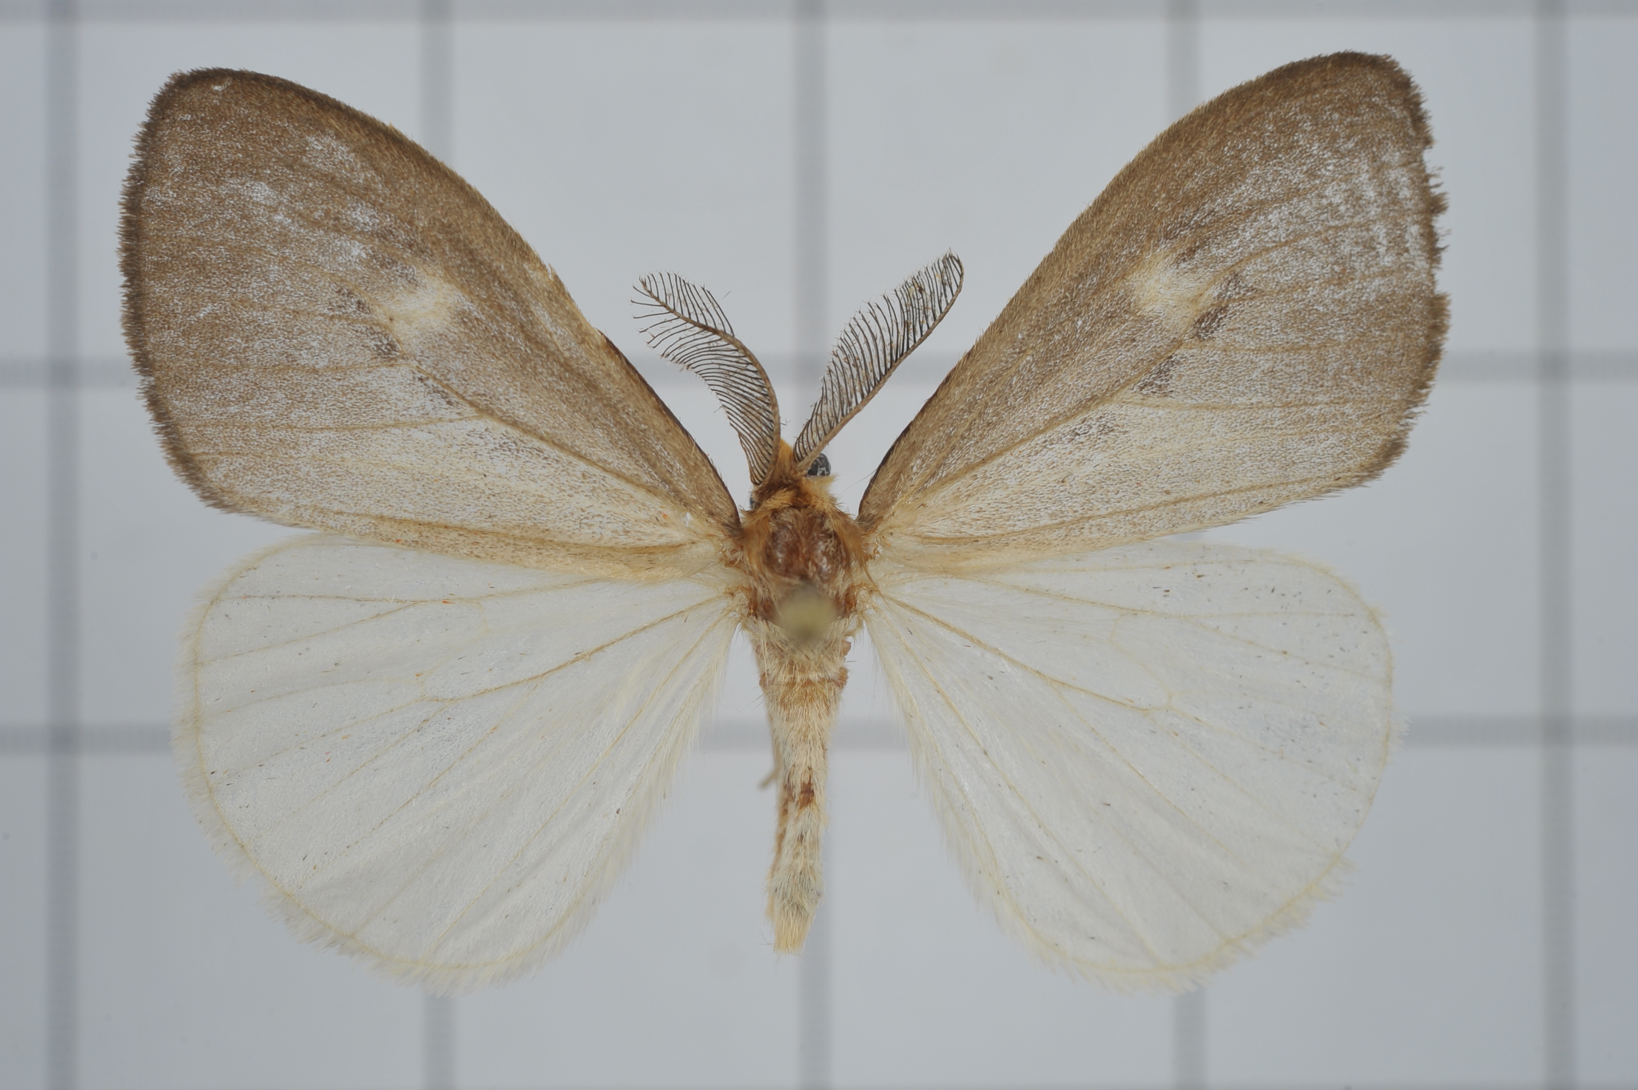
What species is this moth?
Pantana ochripalpis
